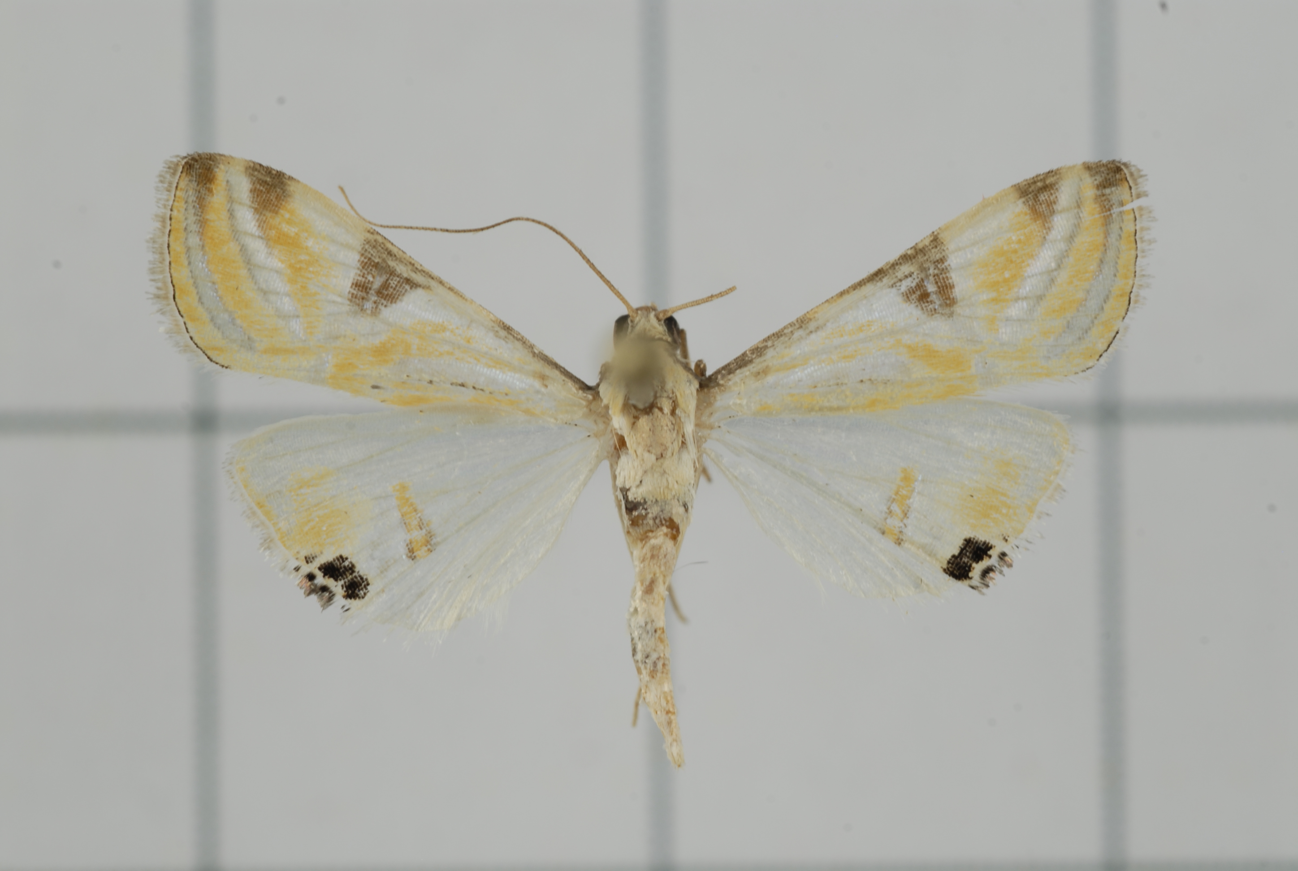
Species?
Talanga sexpunctalis
